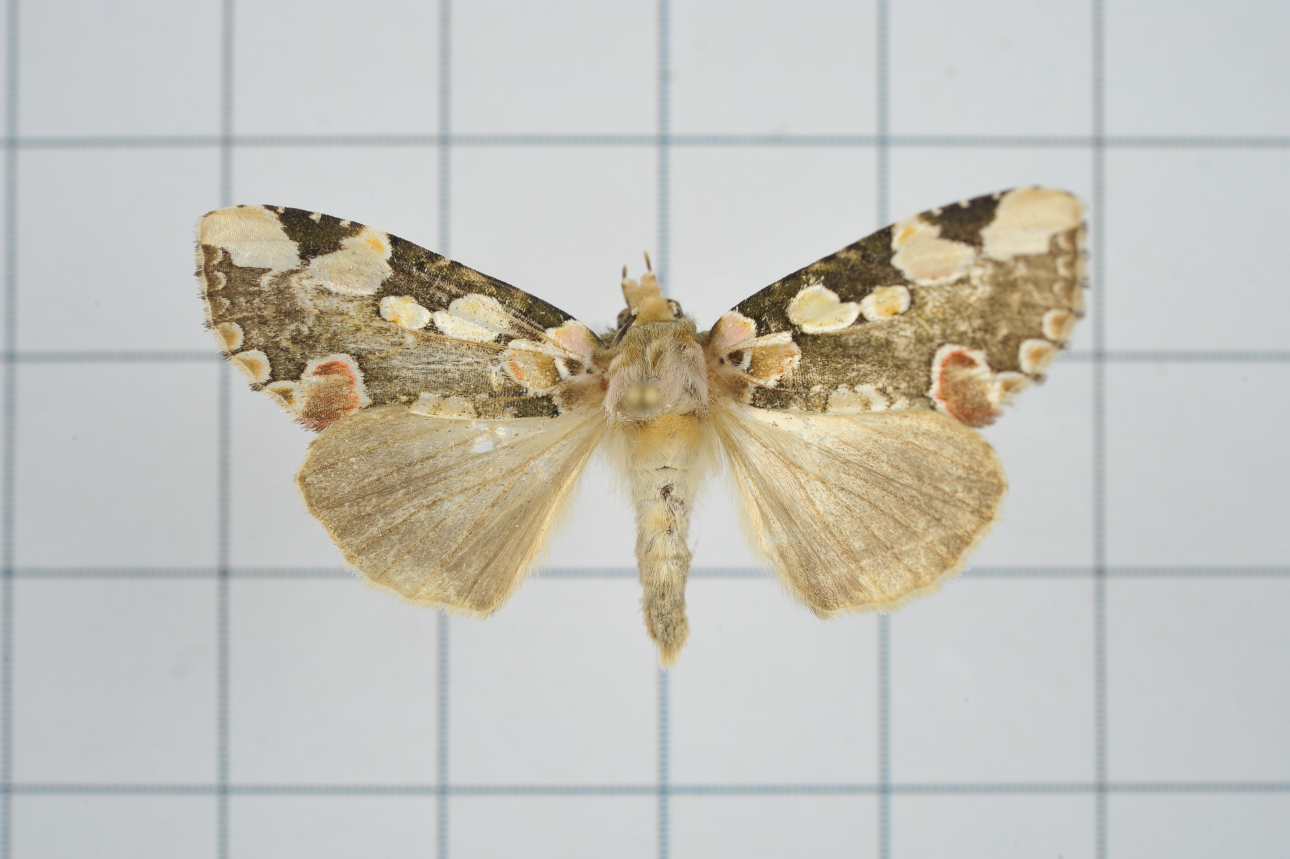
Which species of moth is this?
Horithyatira decorata takamukui
